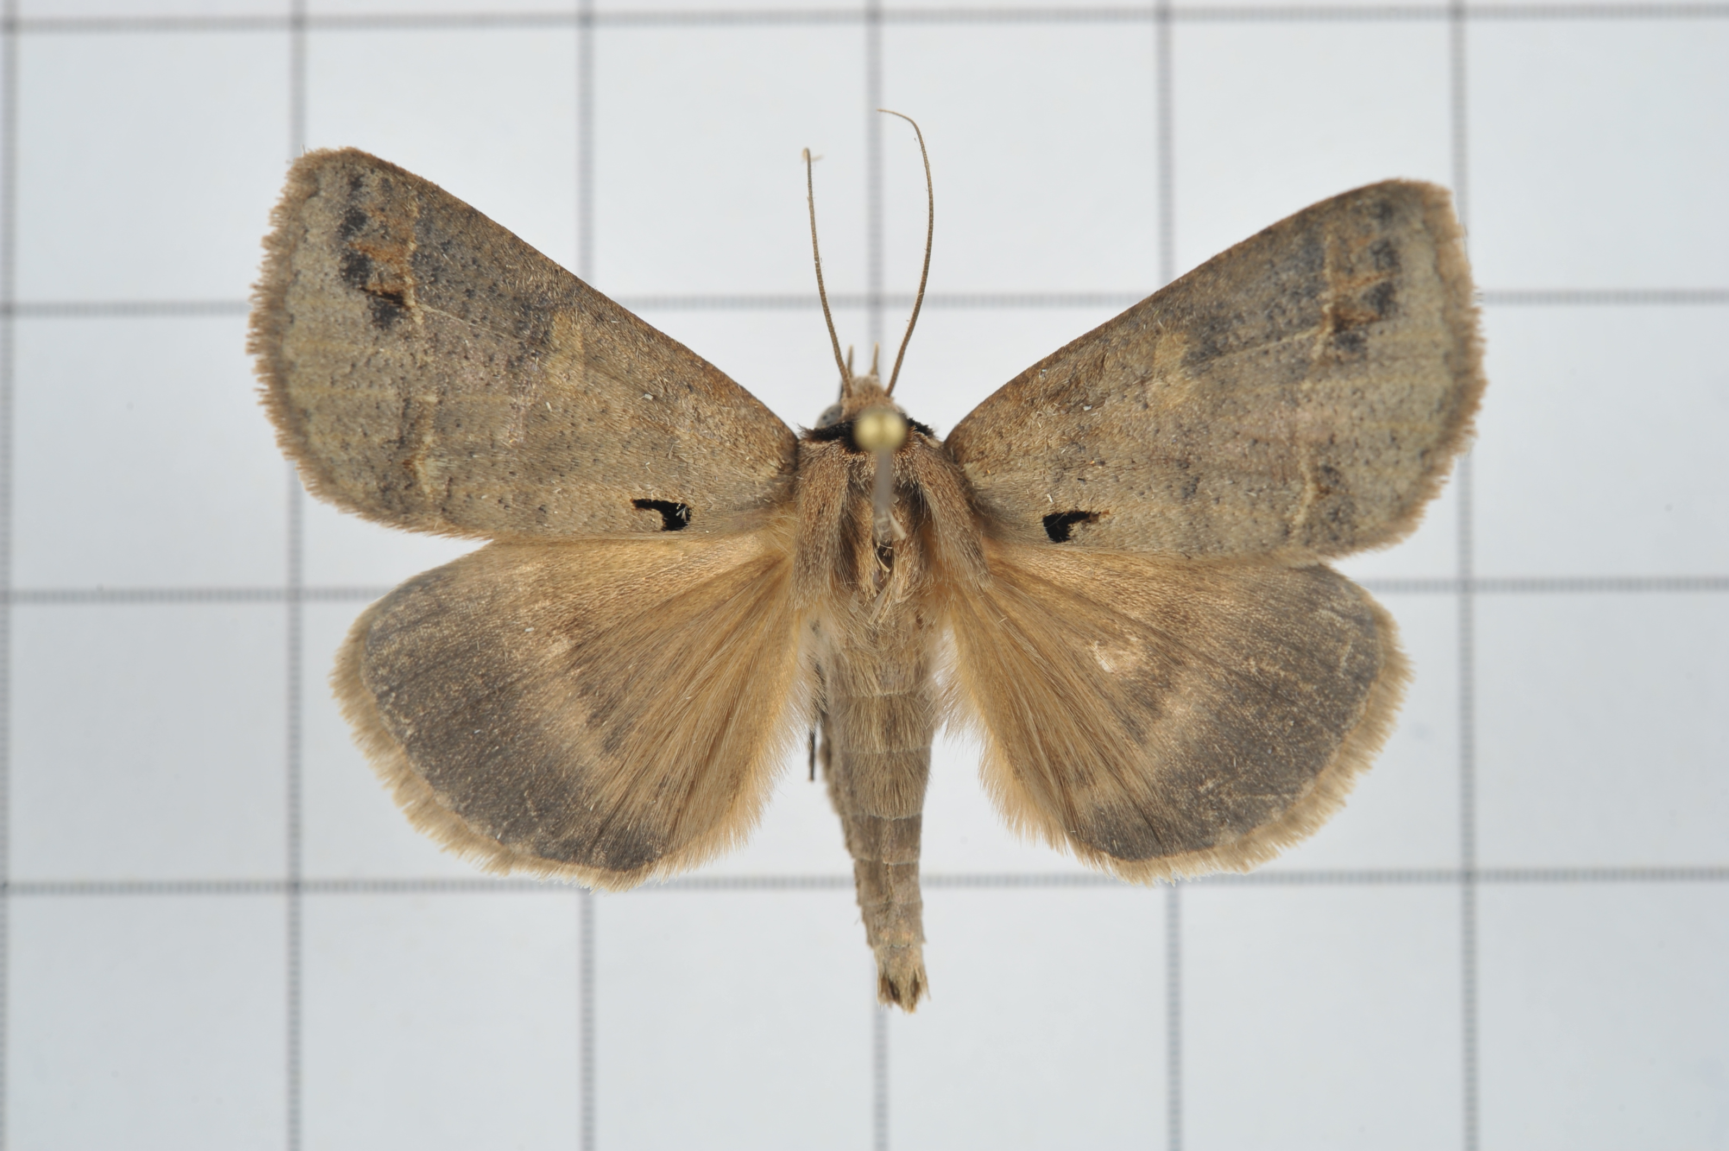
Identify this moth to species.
Pantydia metaspila
